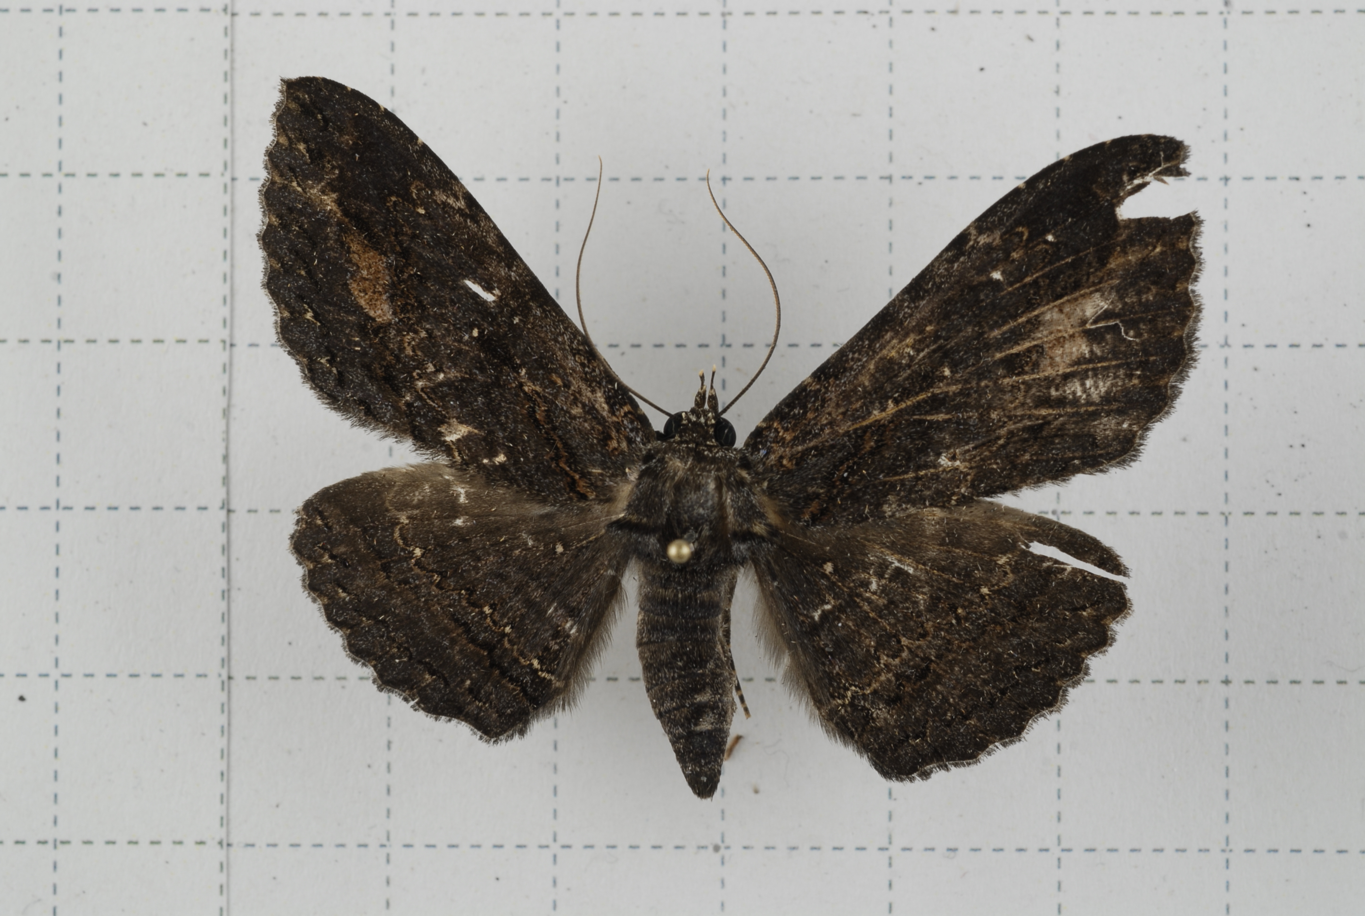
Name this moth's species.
Anisoneura salebrosa
